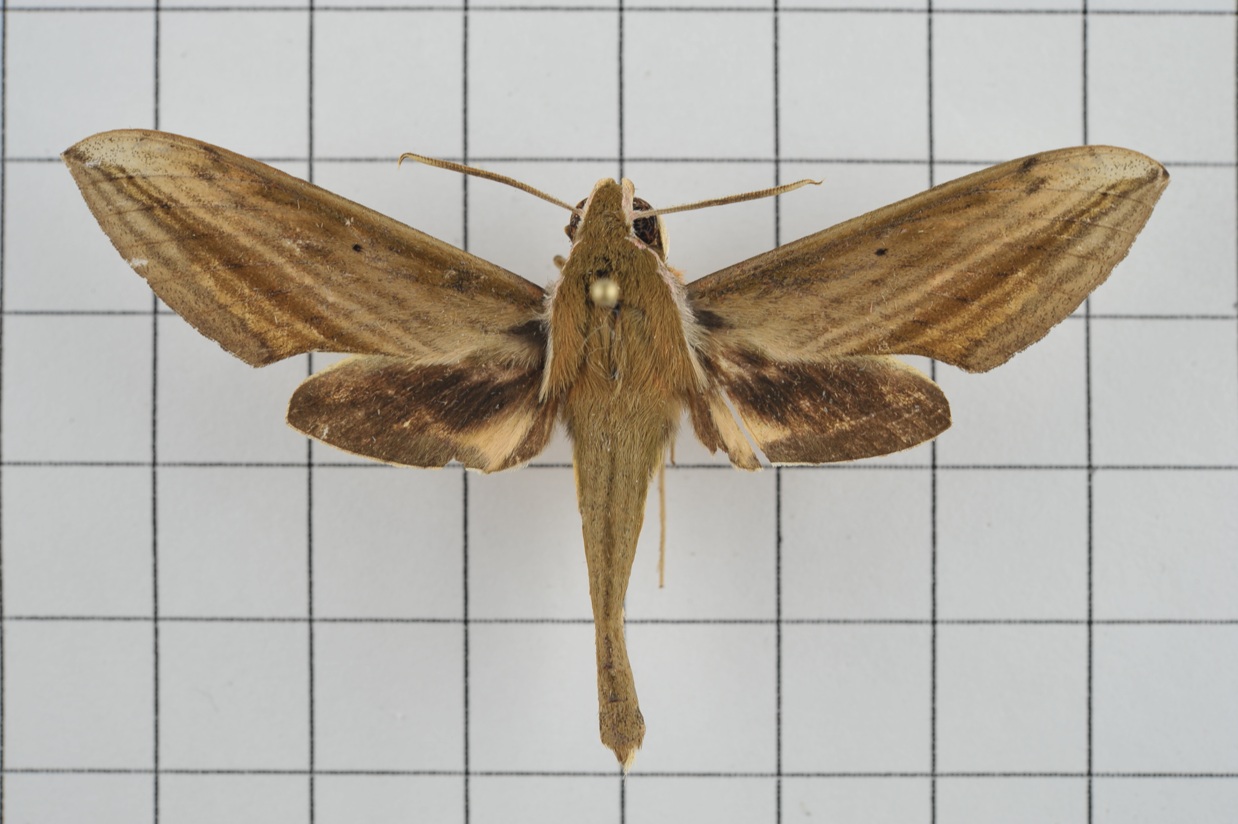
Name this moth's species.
Cechetra minor
